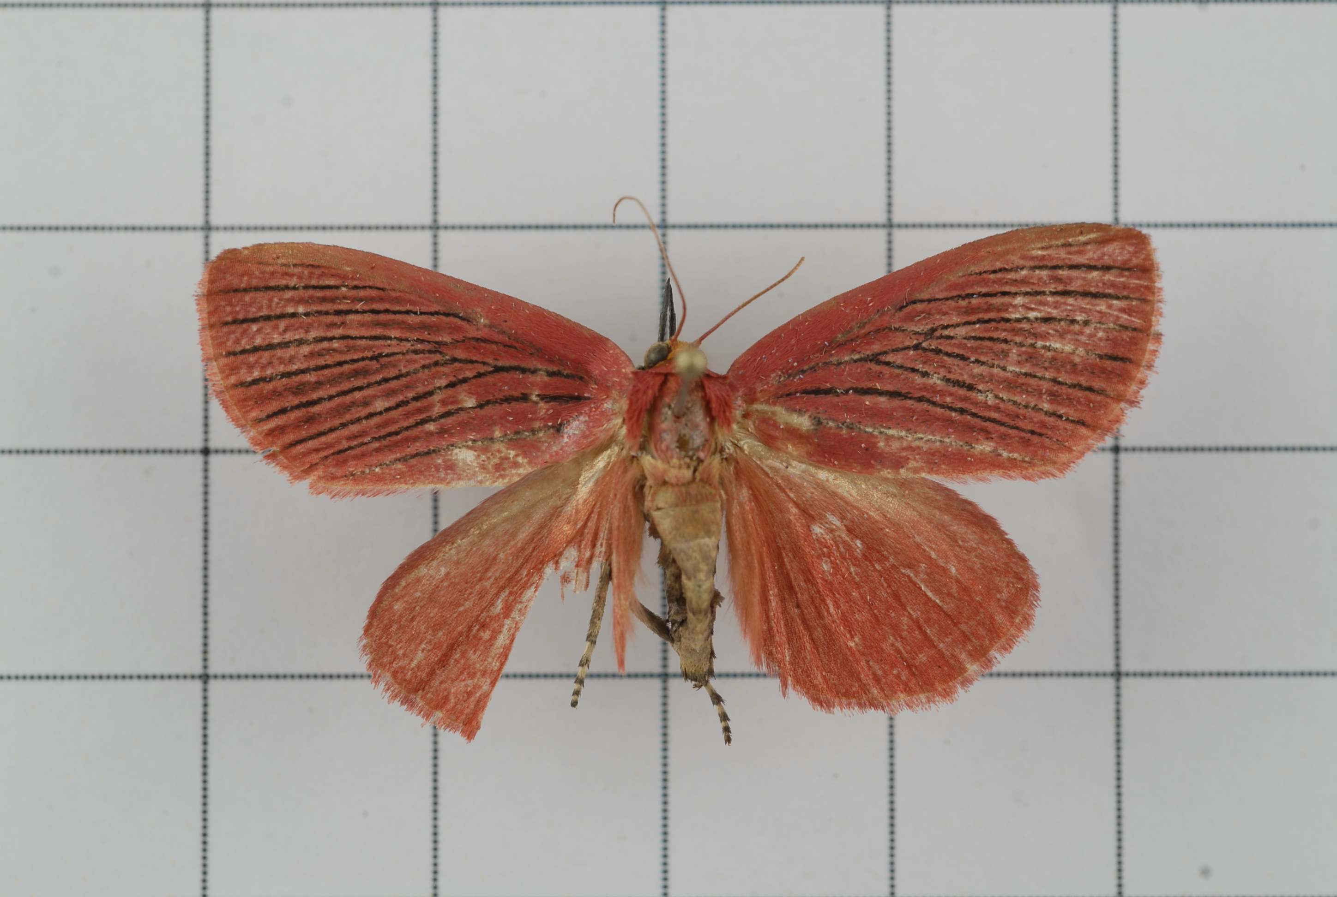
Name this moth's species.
Arctioblepsis rubida
